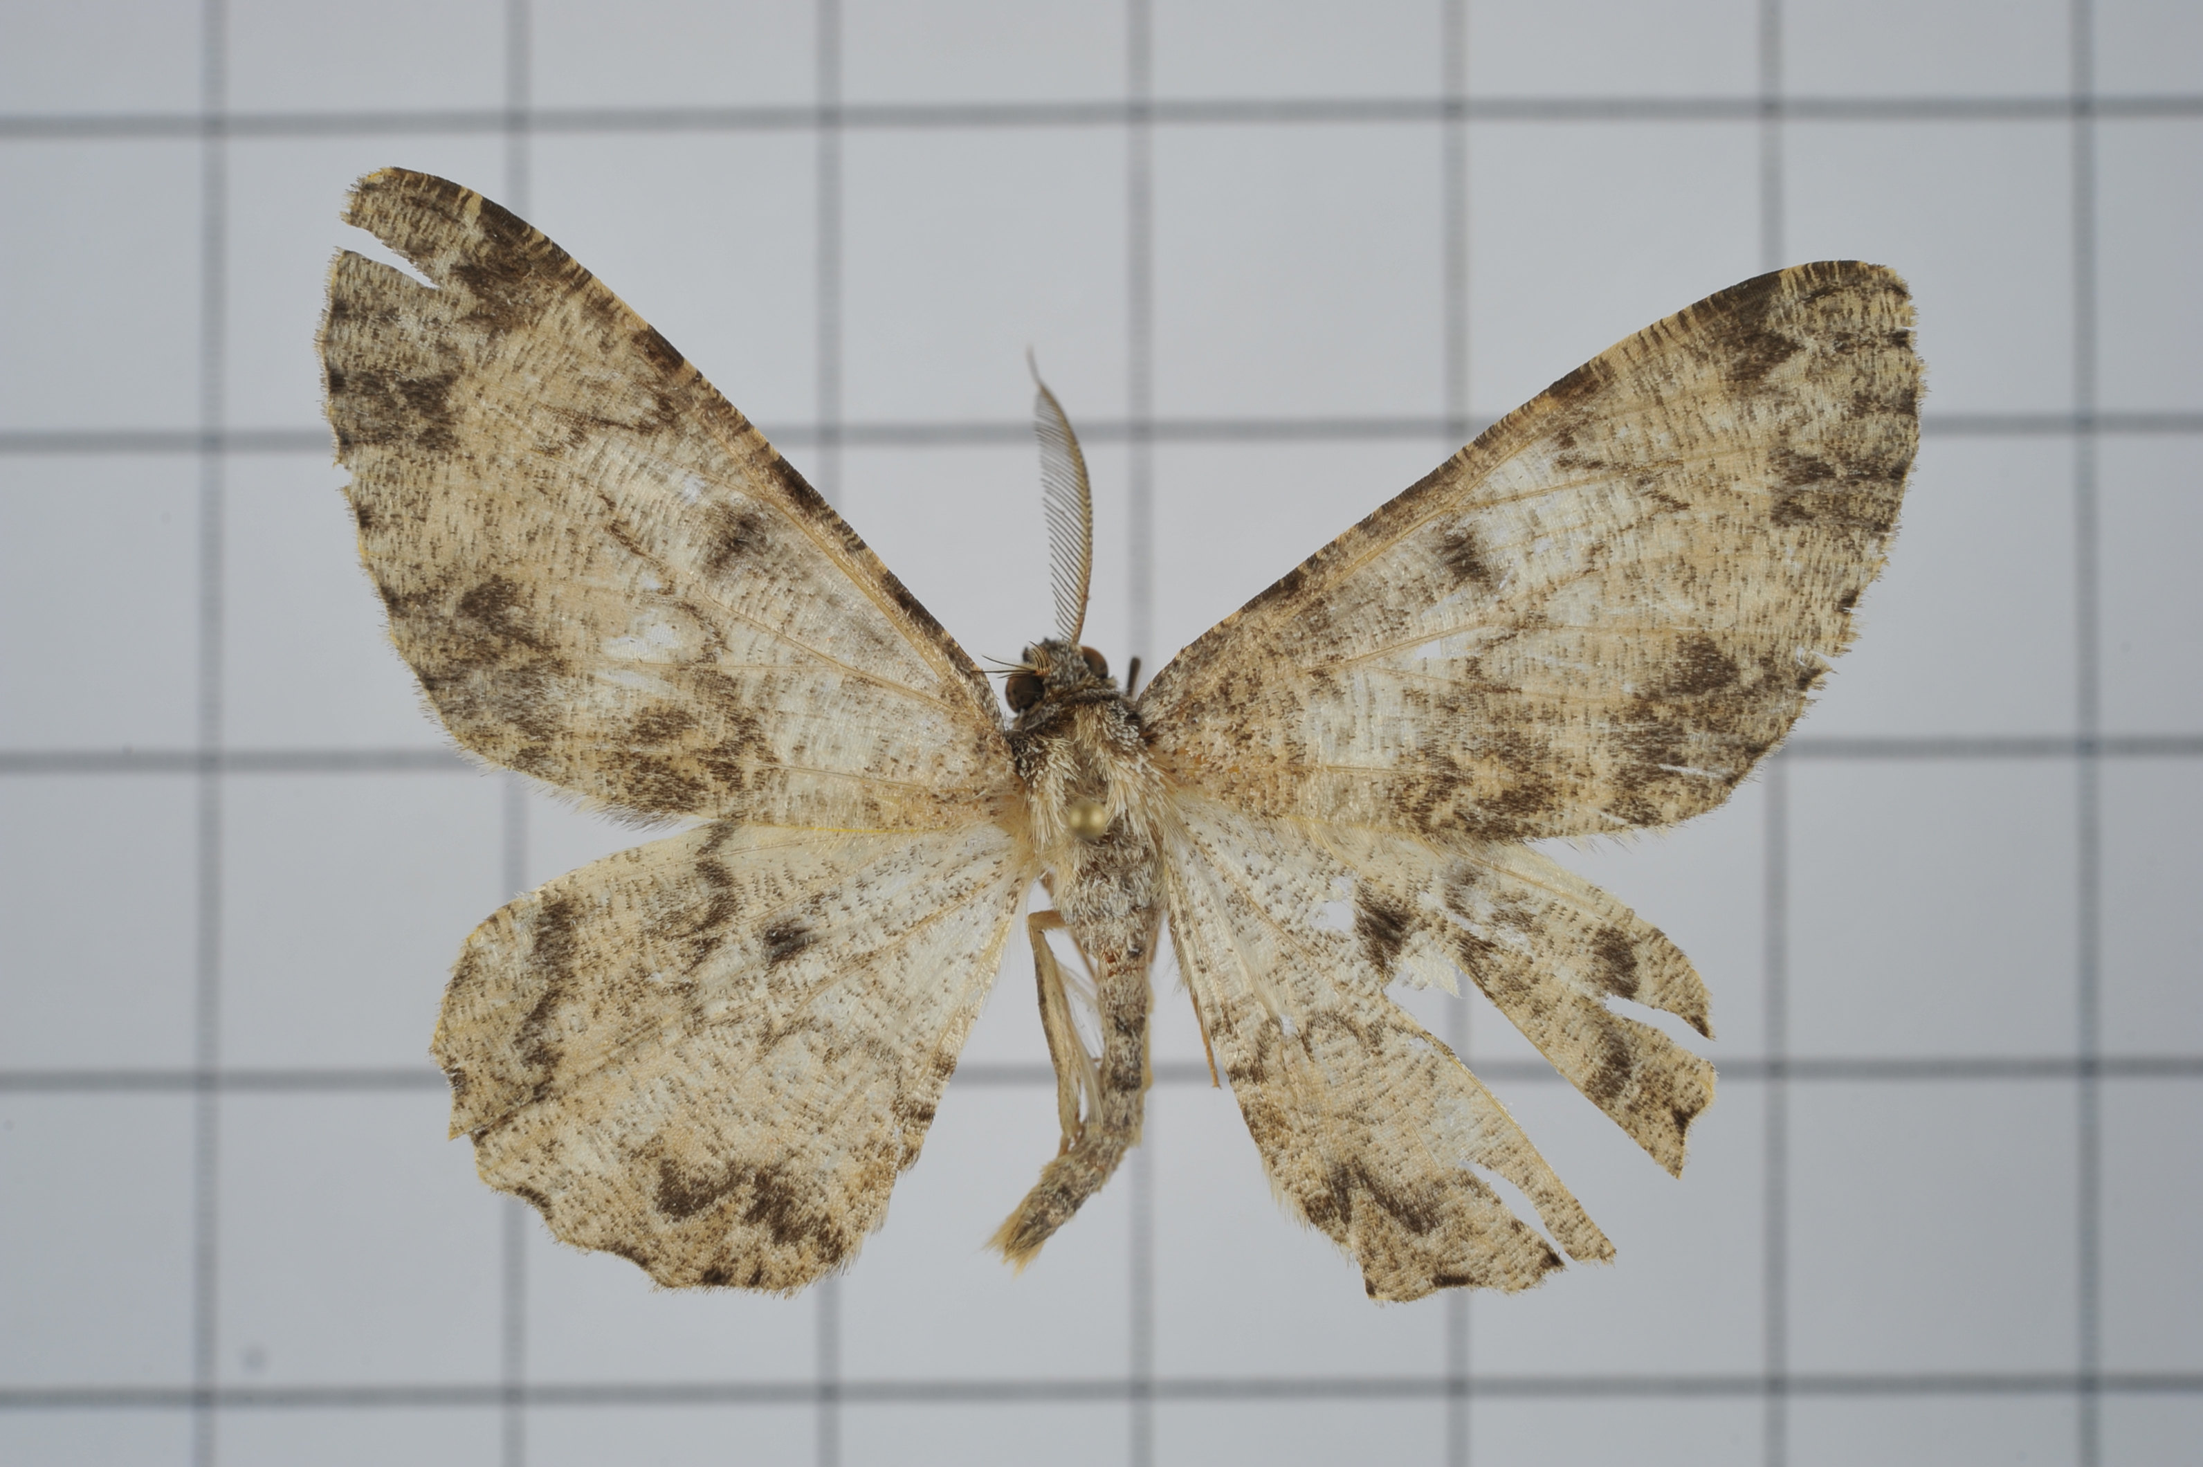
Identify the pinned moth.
Hypomecis percnioides
